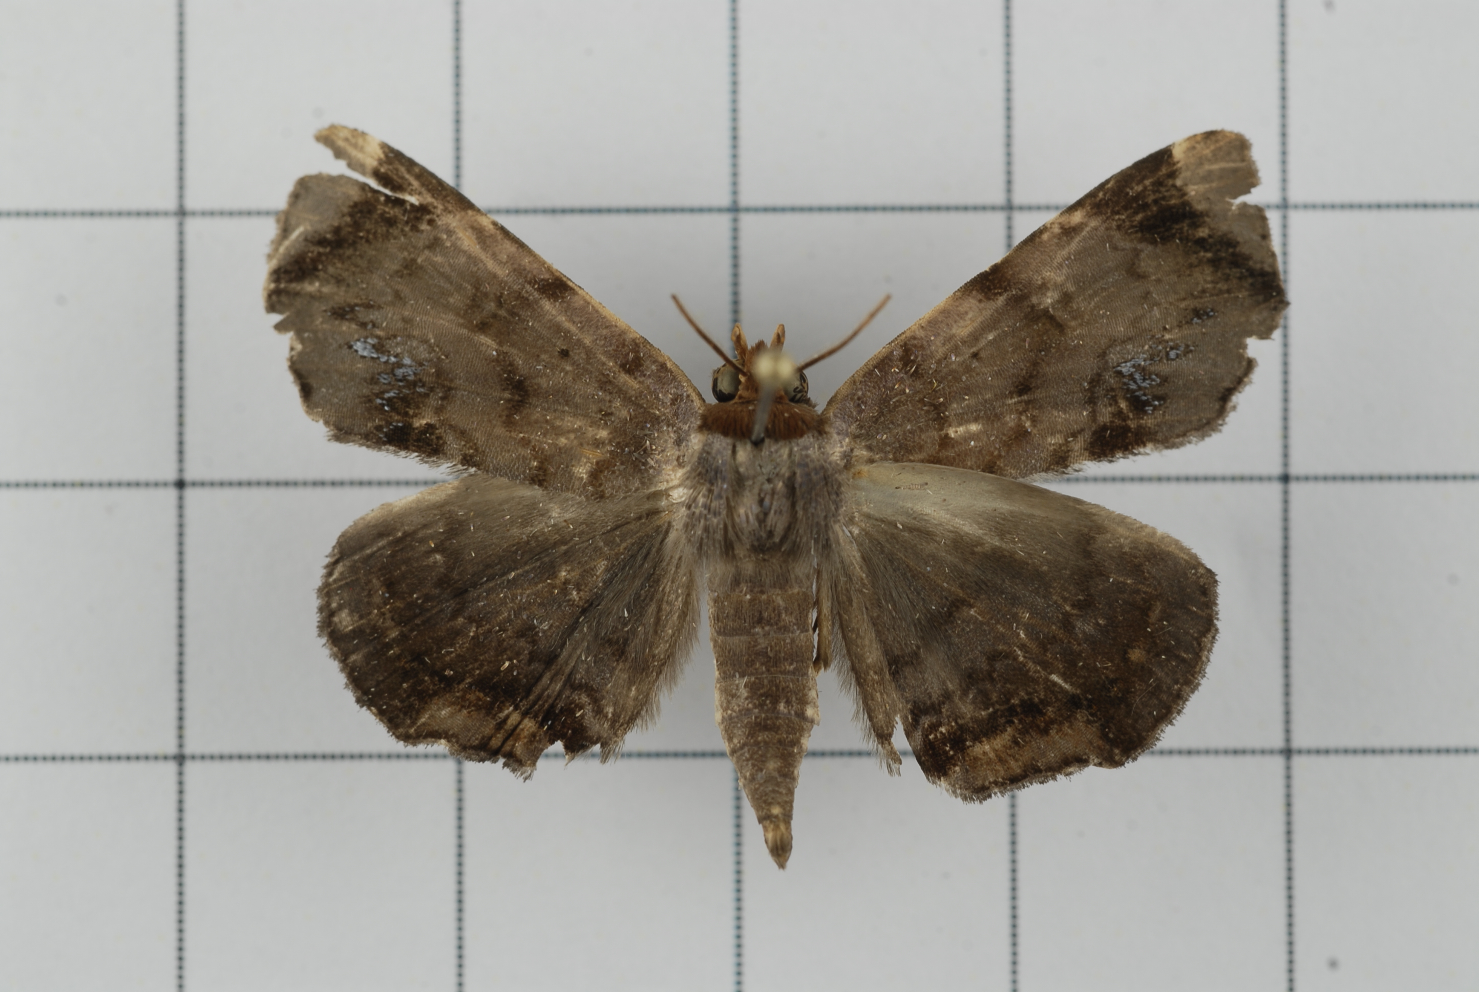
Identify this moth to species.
Mecodina albodentata
